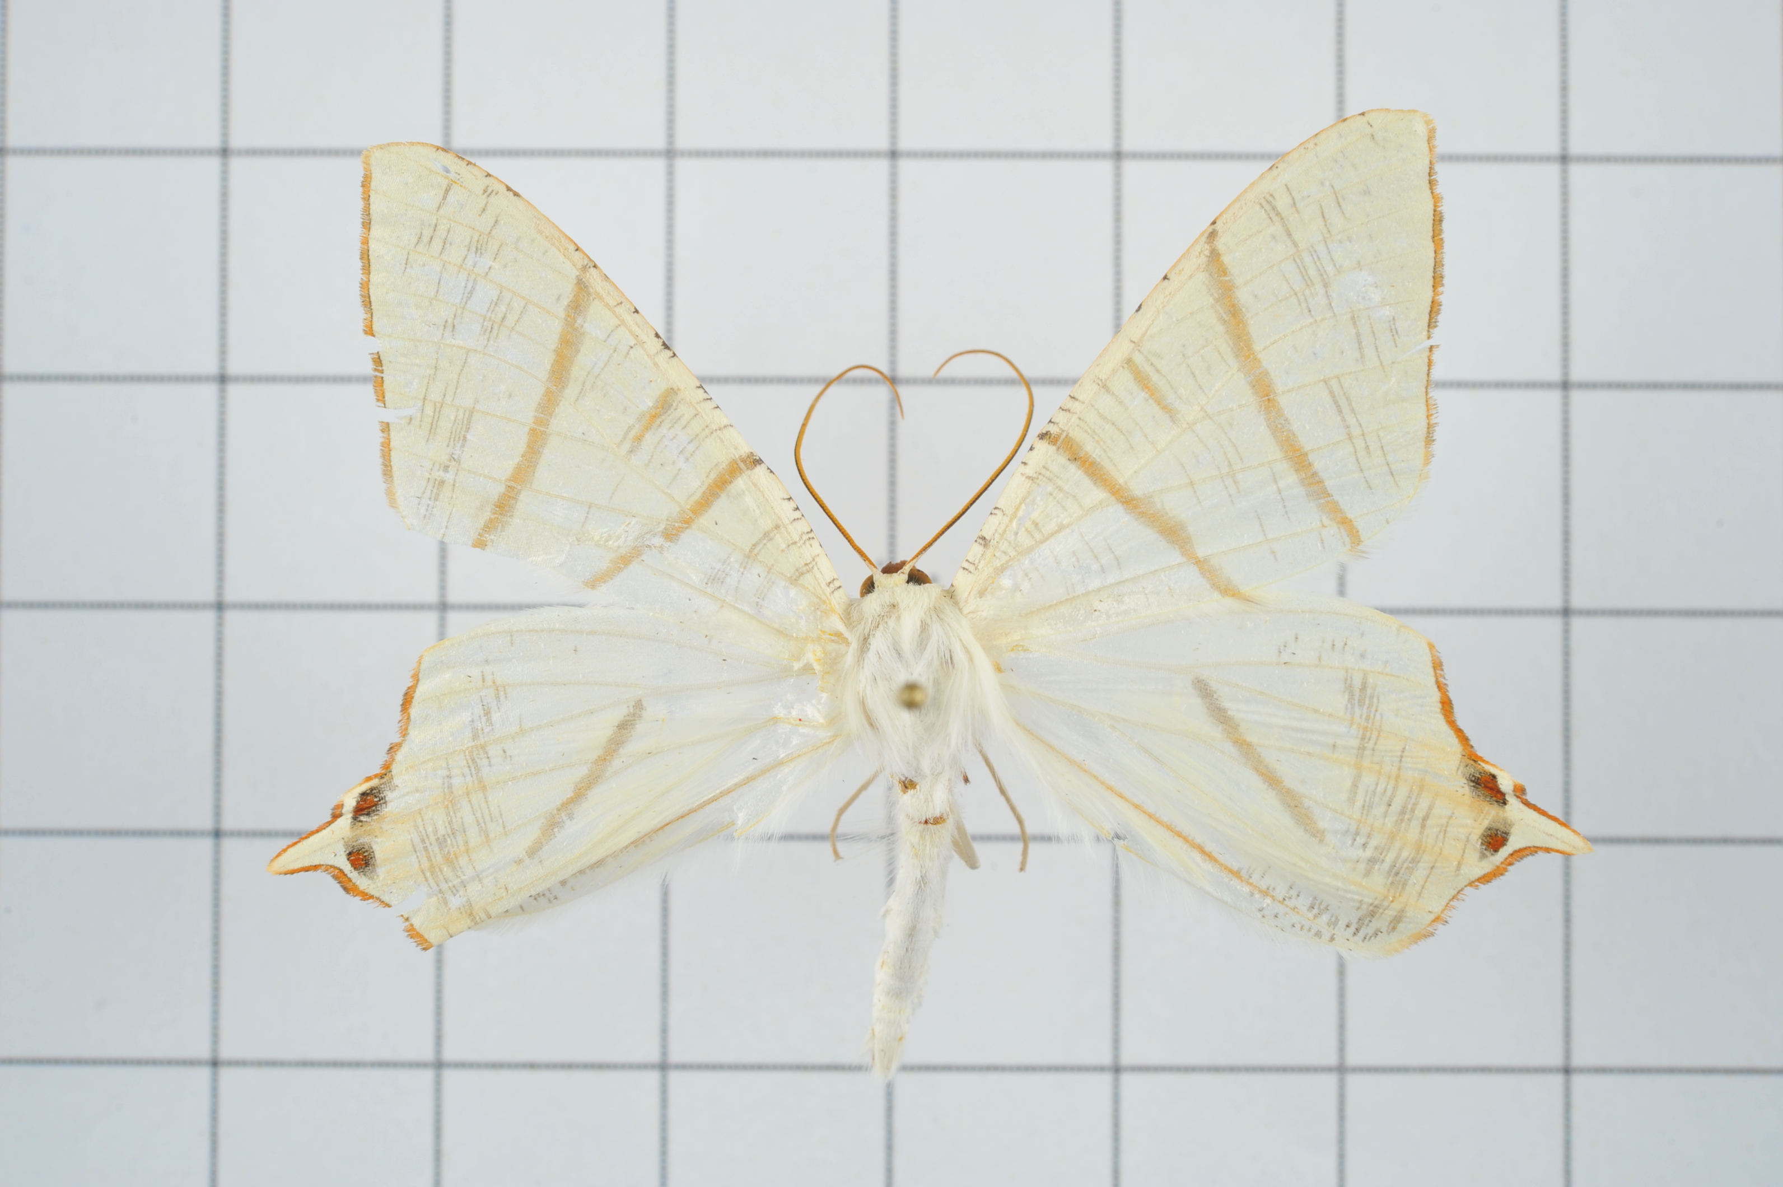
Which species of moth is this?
Ourapteryx yerburii virescens
